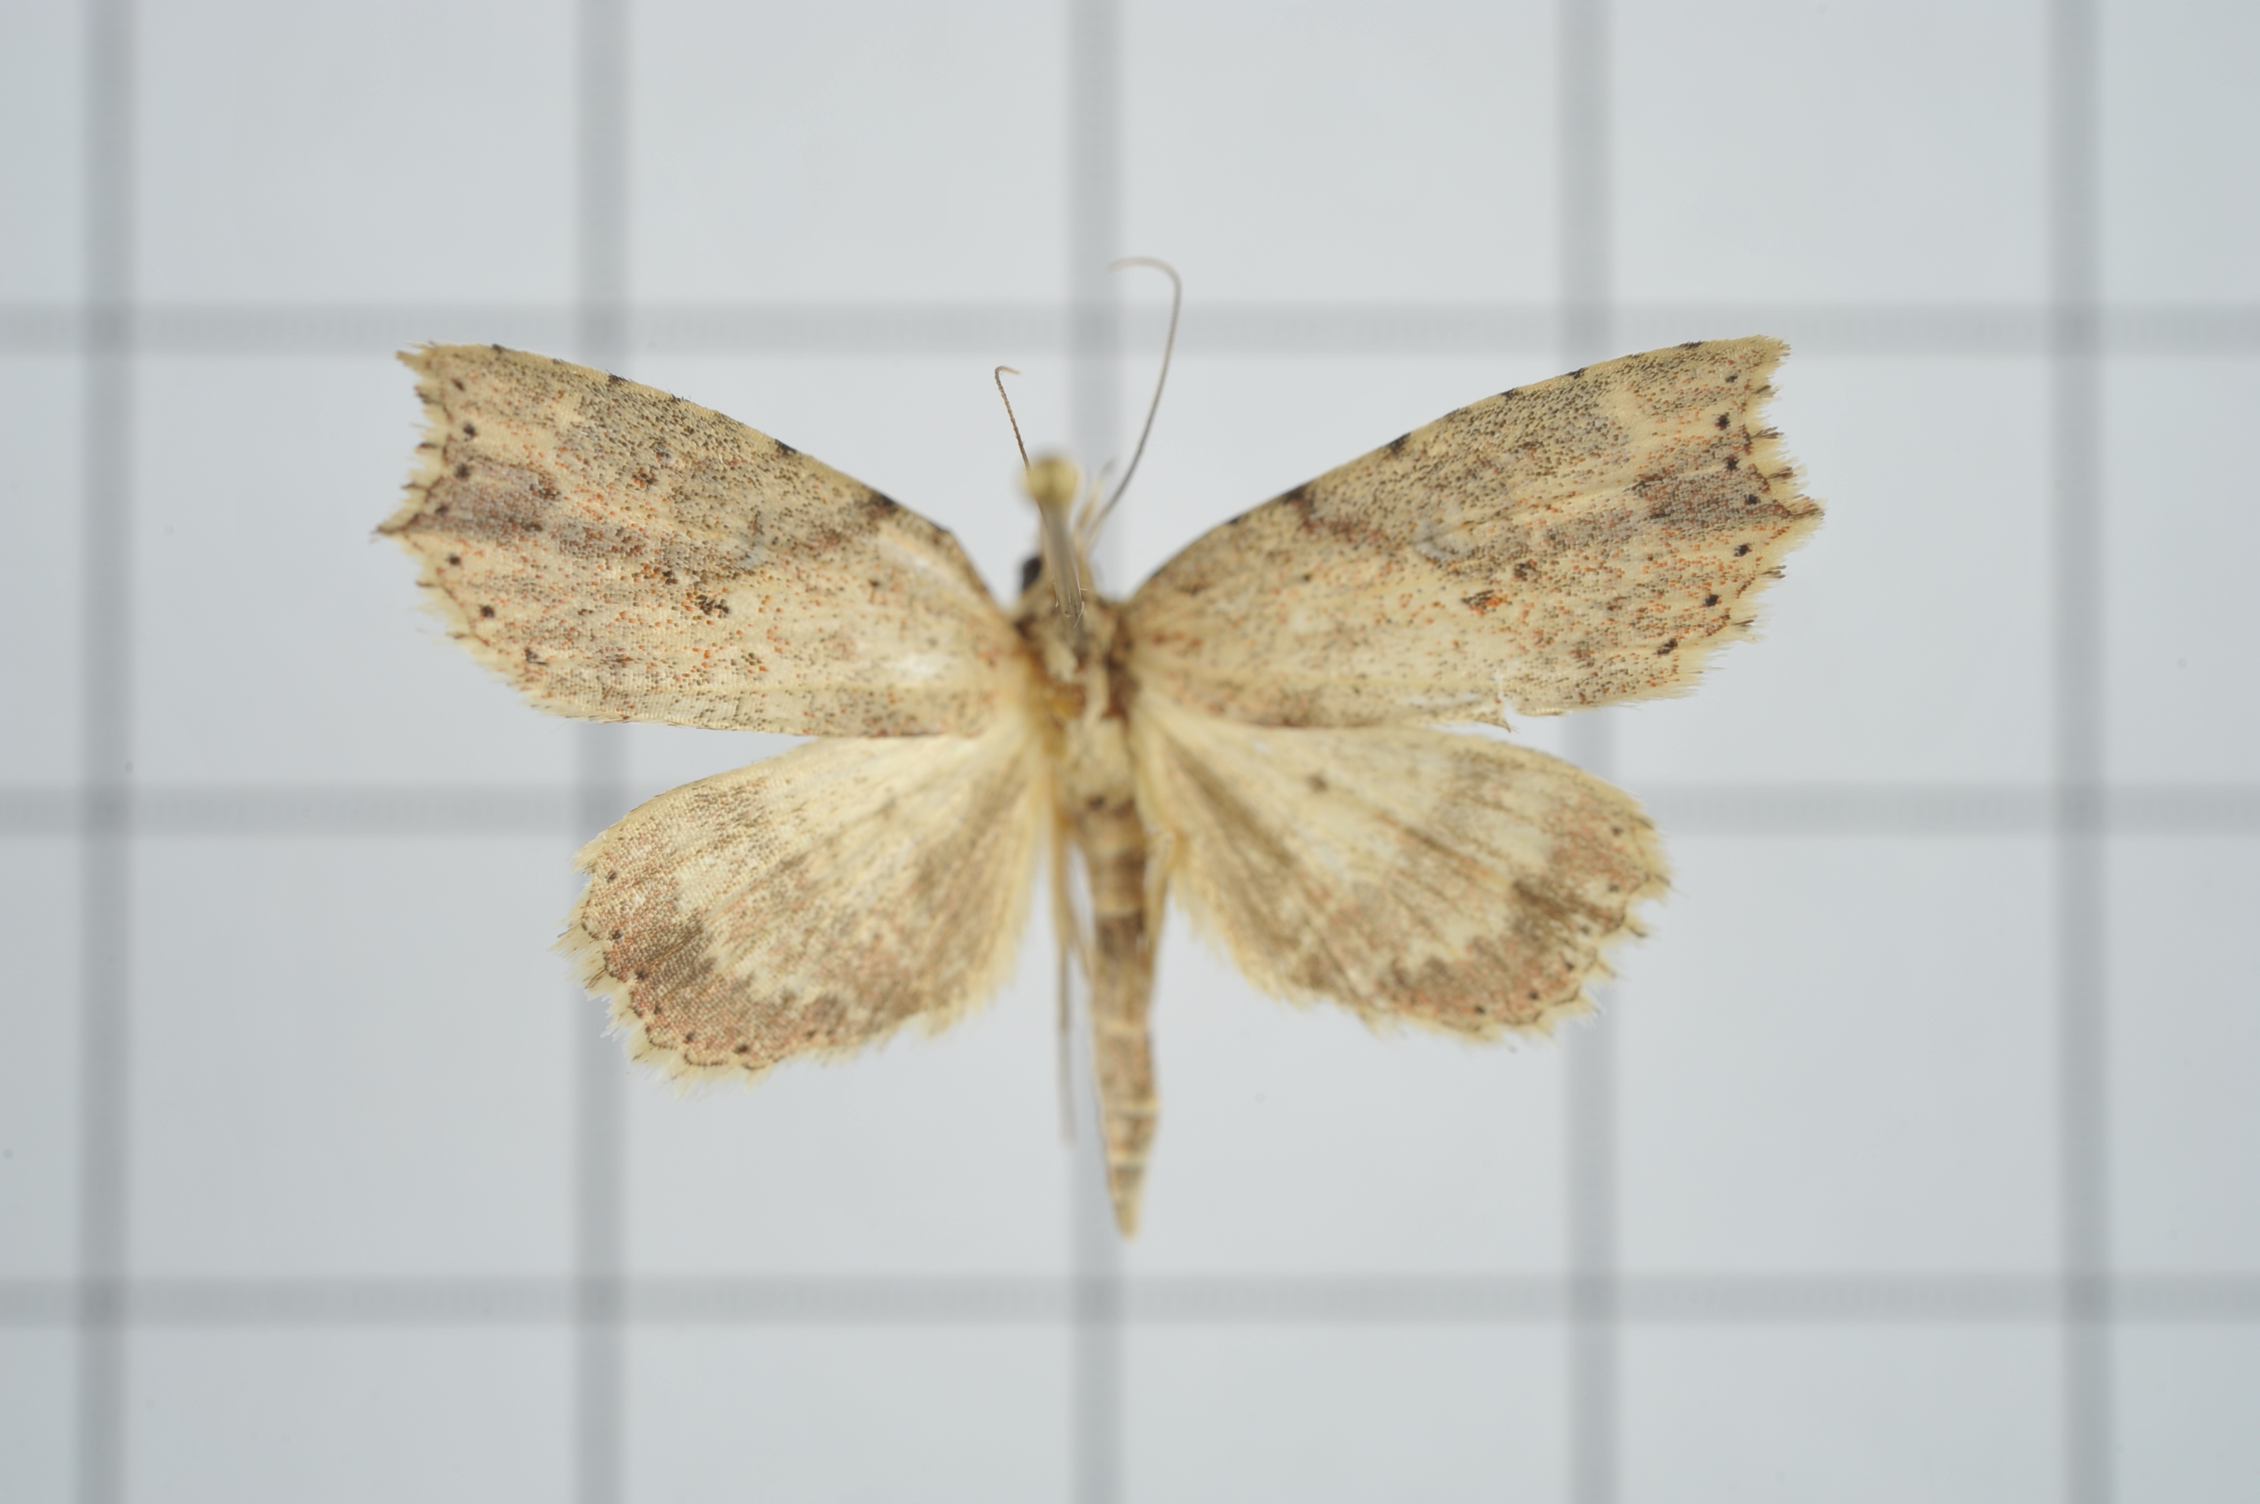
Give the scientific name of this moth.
Olulis puncticinctalis
